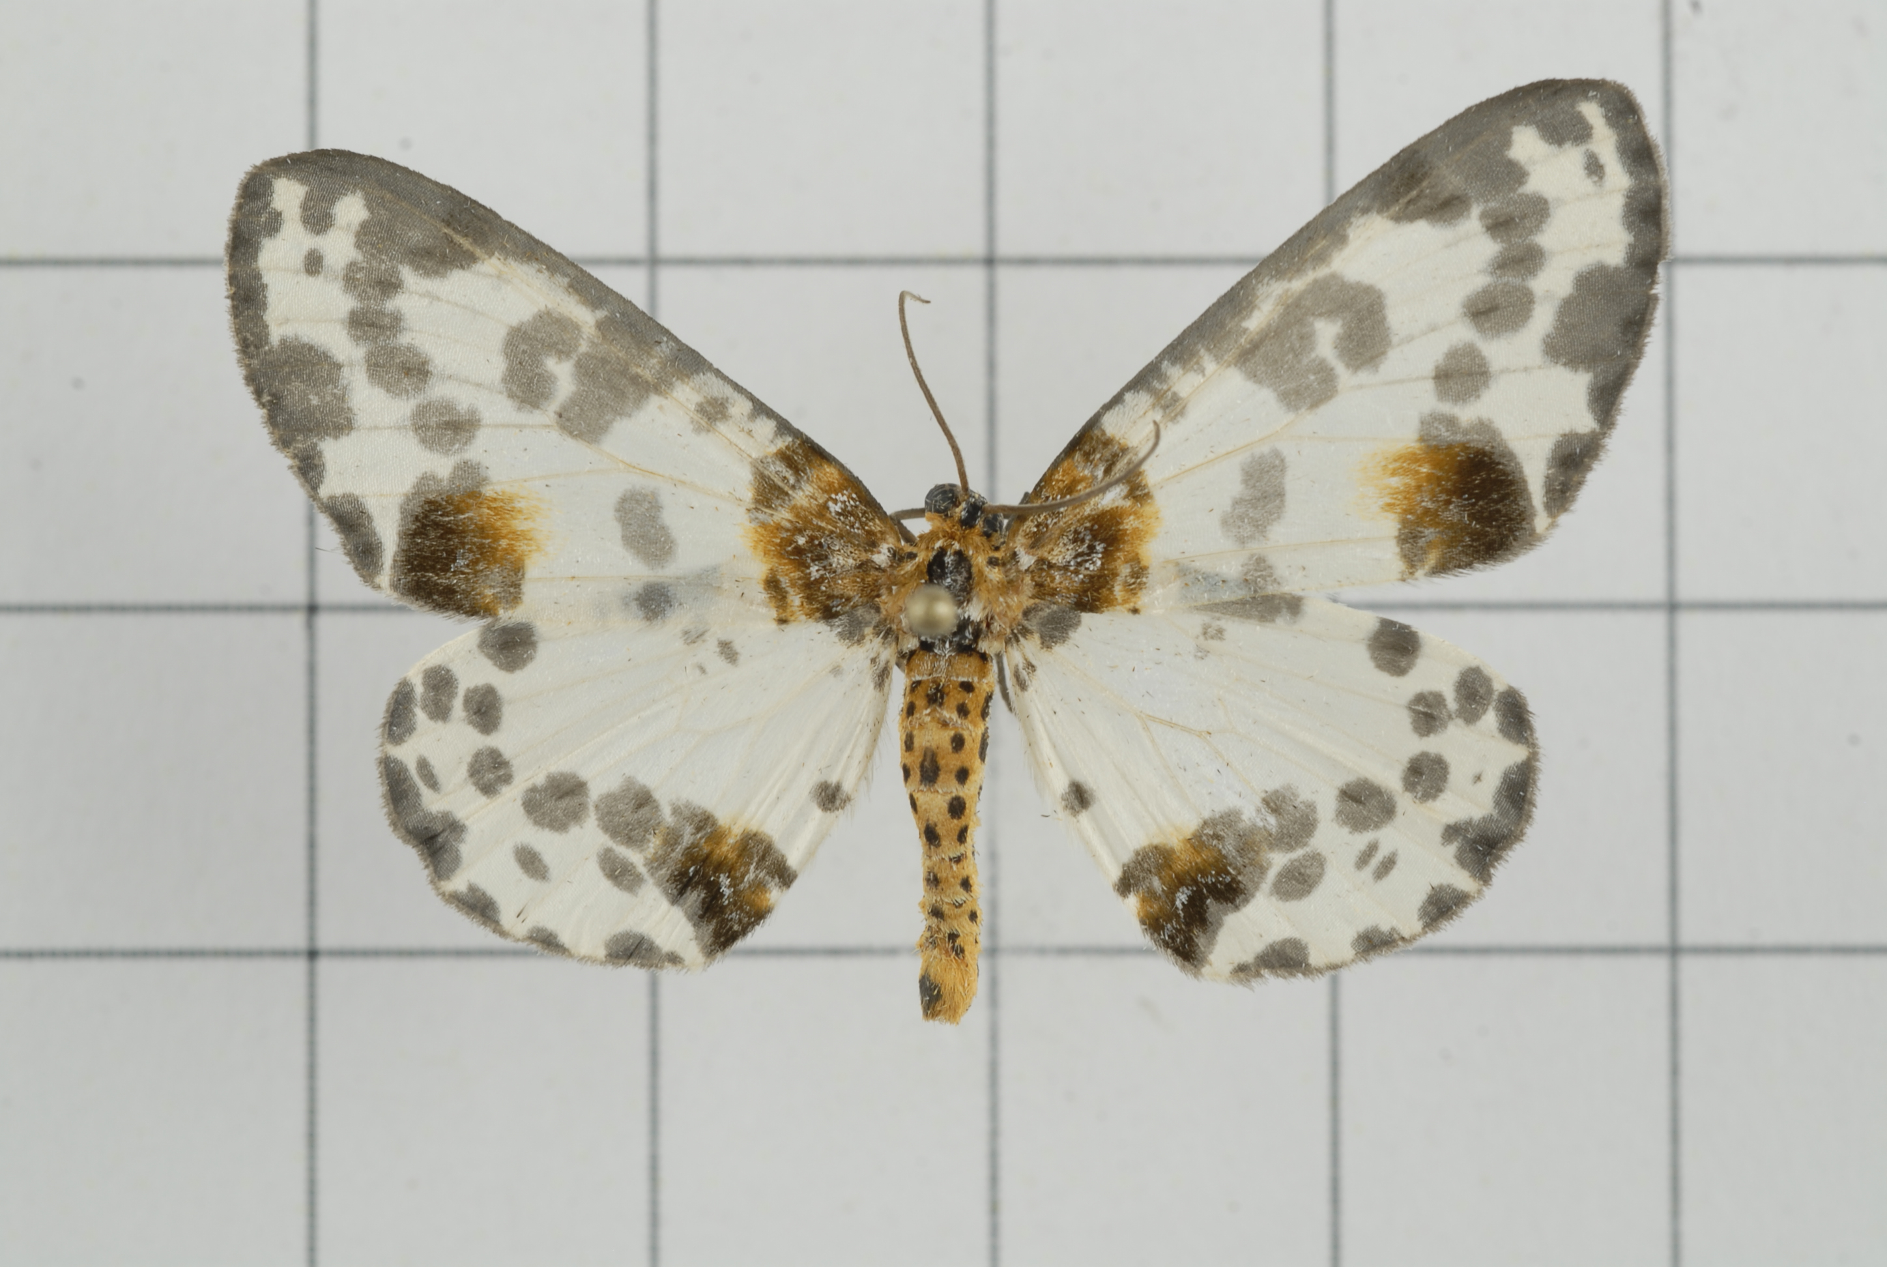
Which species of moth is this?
Abraxas formosilluminata
